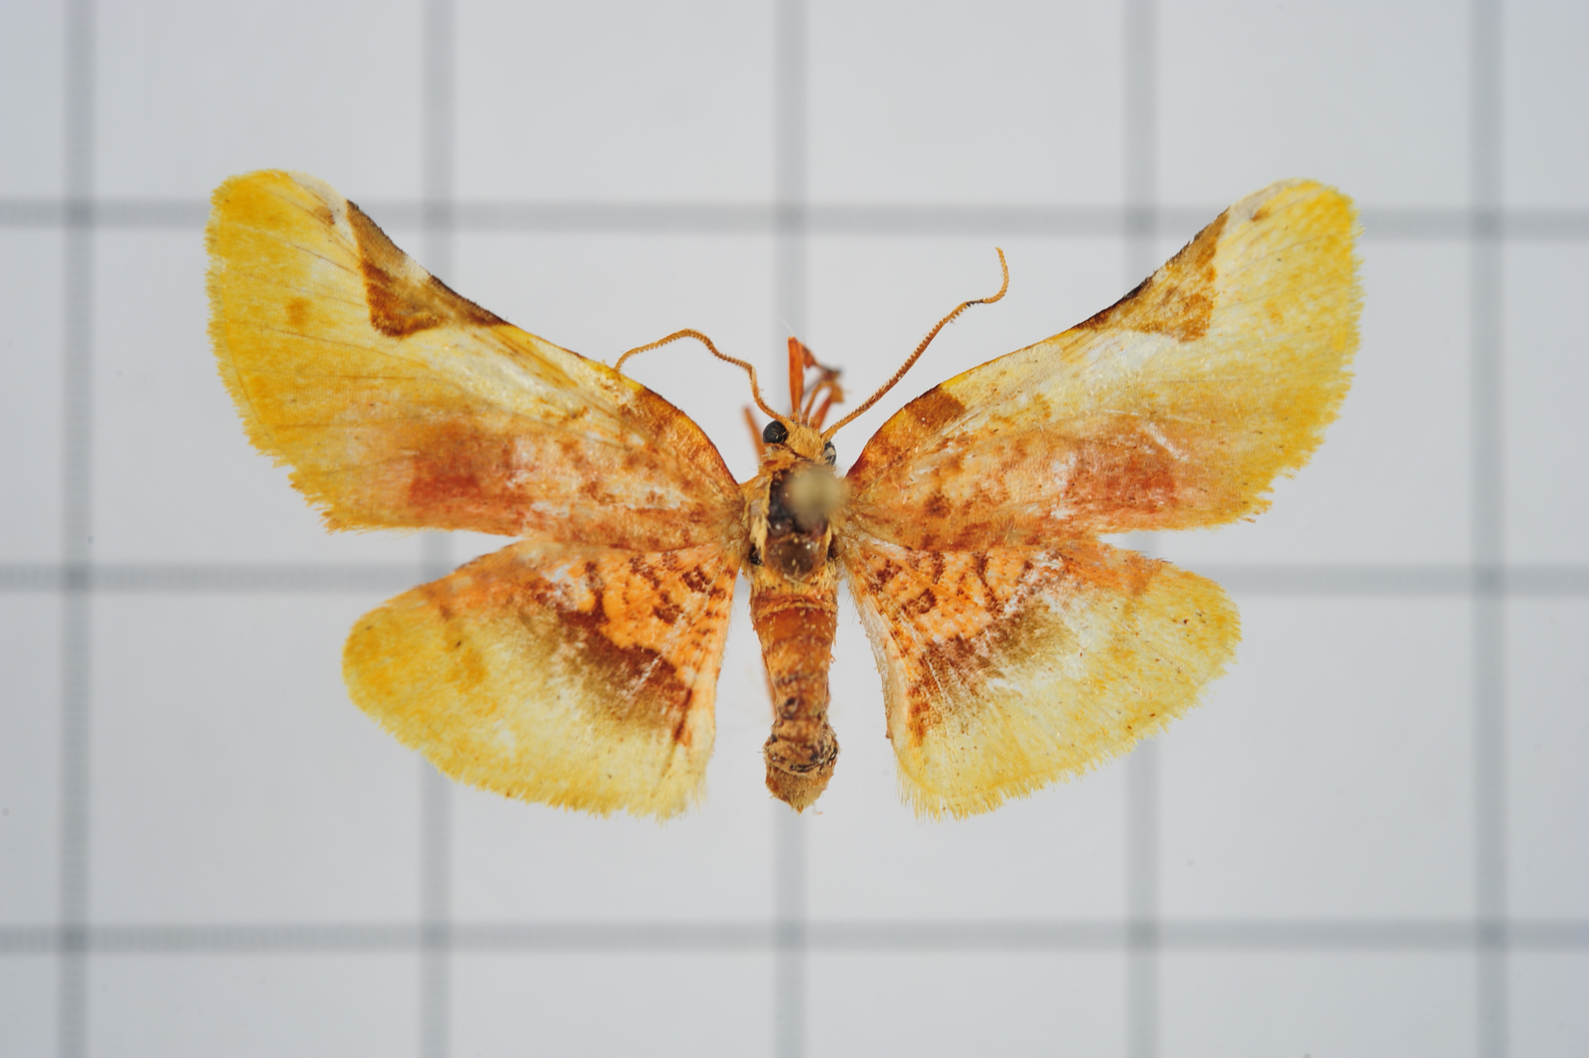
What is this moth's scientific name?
Pyrinioides sinuosus
